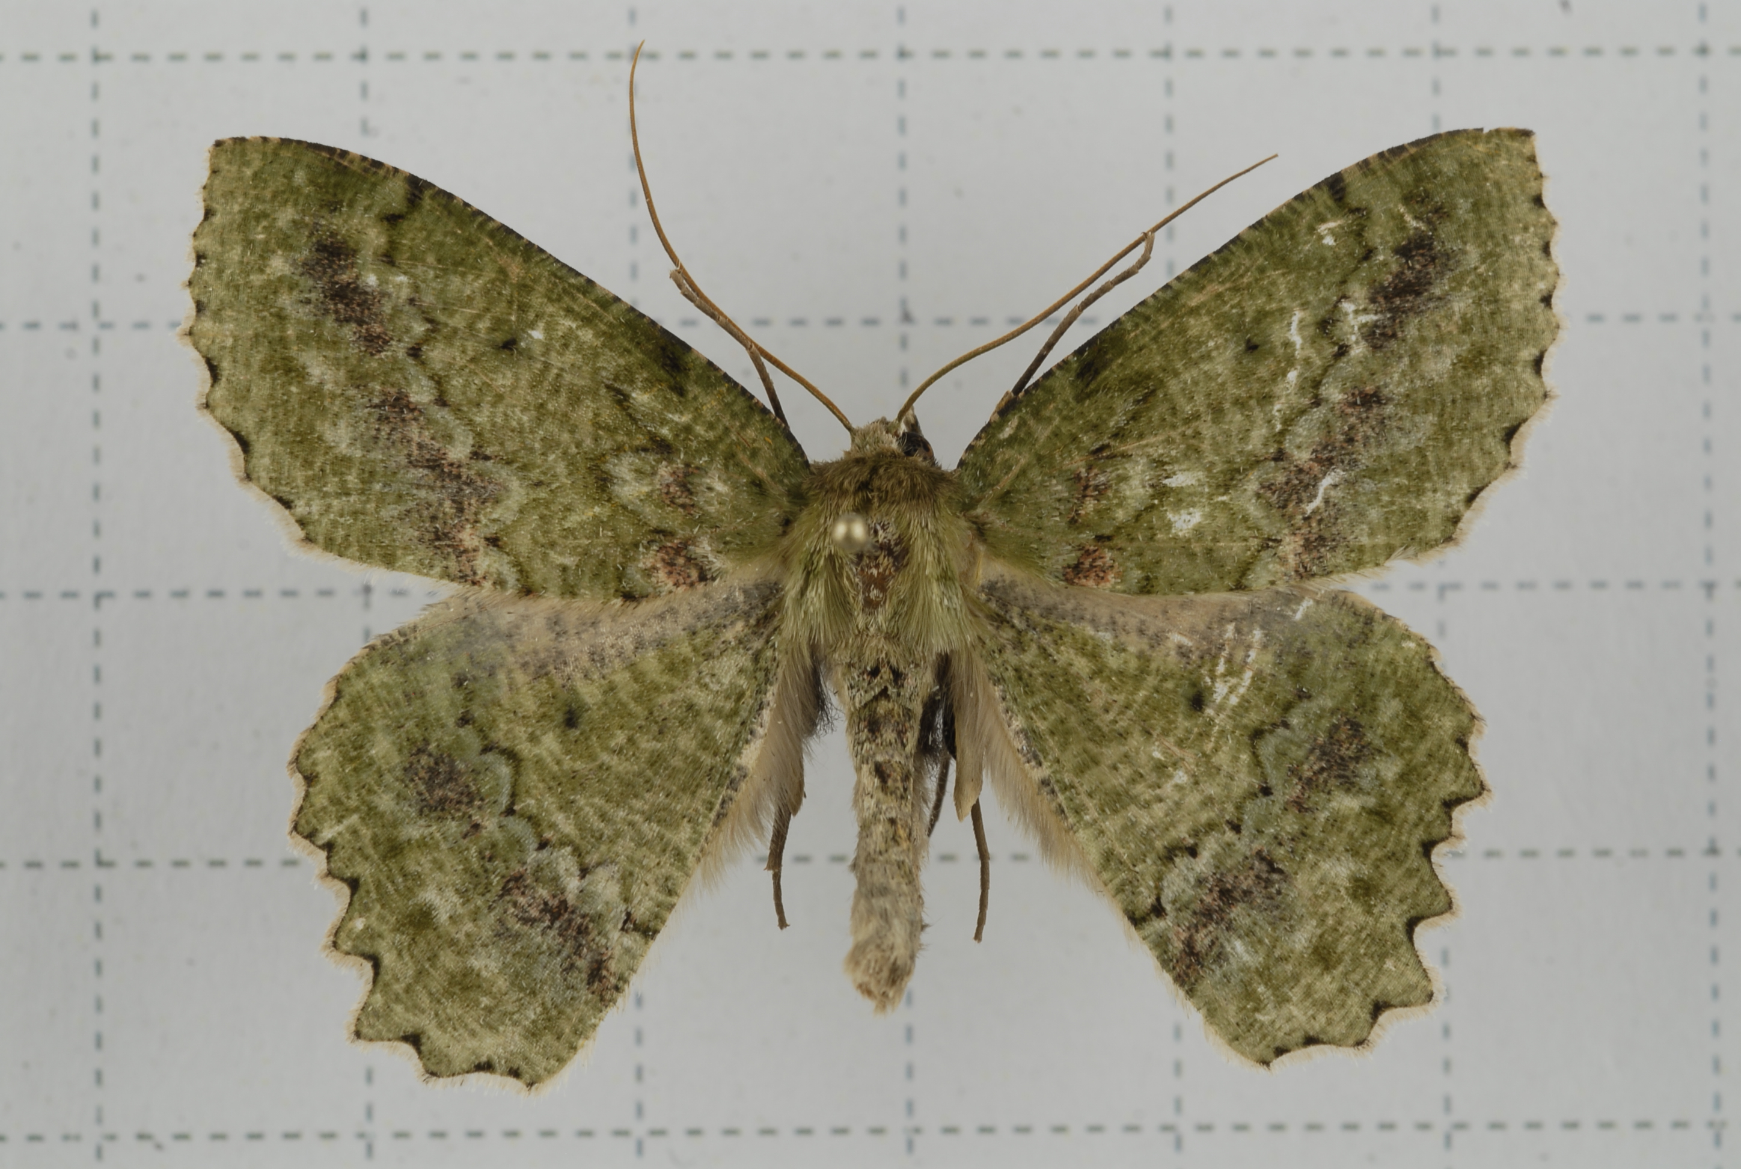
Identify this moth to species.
Herochroma baibarana
